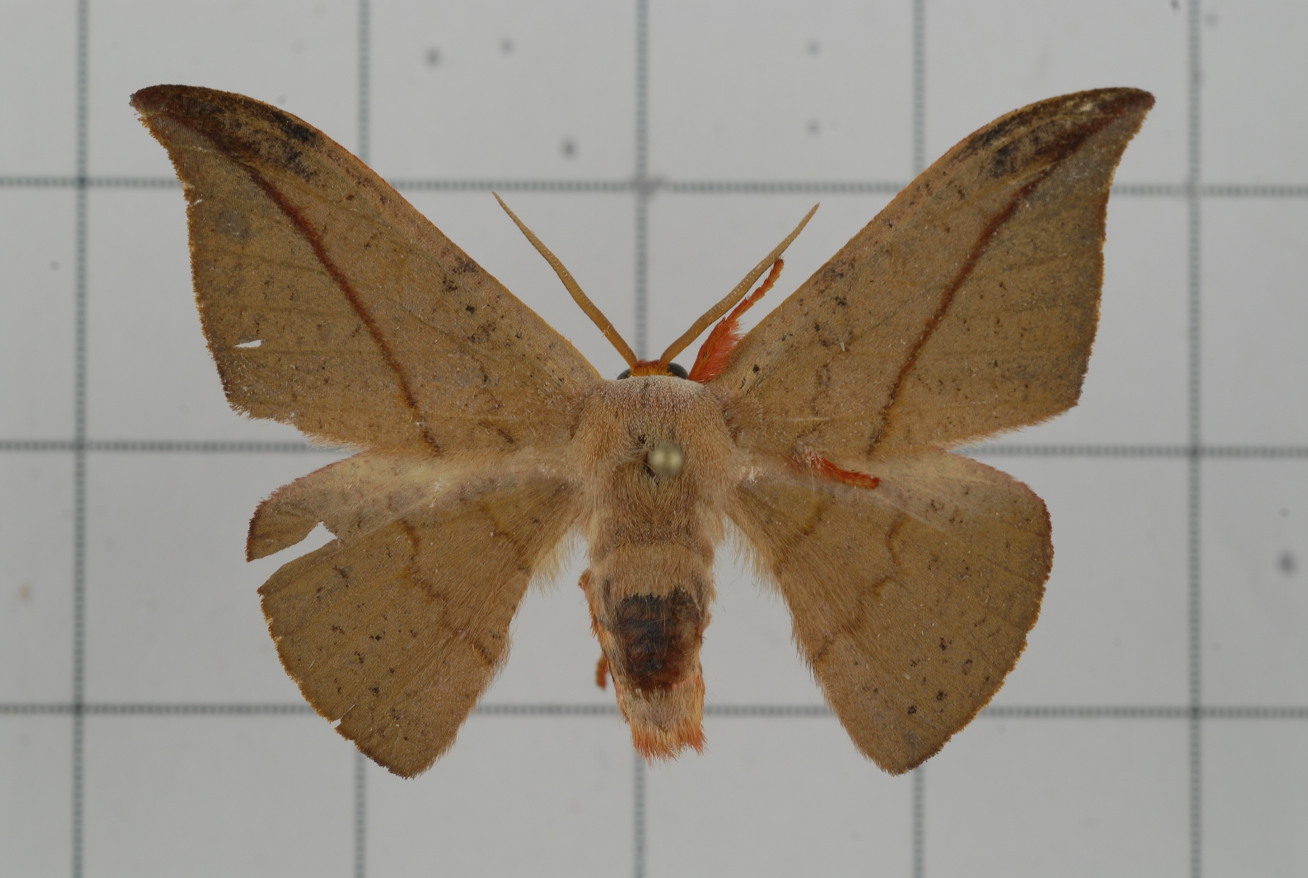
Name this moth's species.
Oreta insignis
